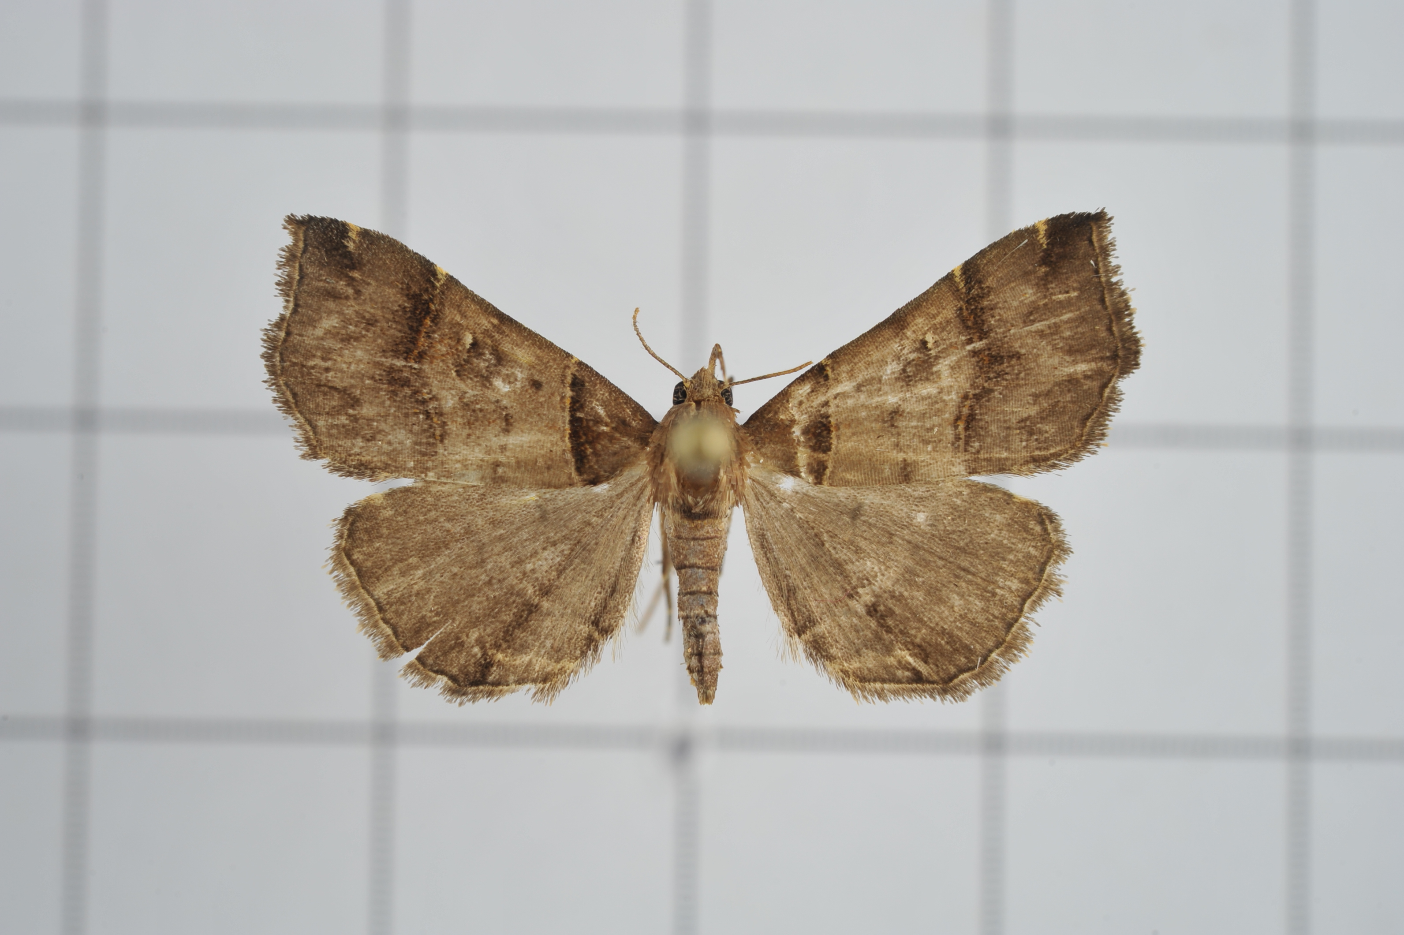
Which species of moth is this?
Bertula kosemponica
